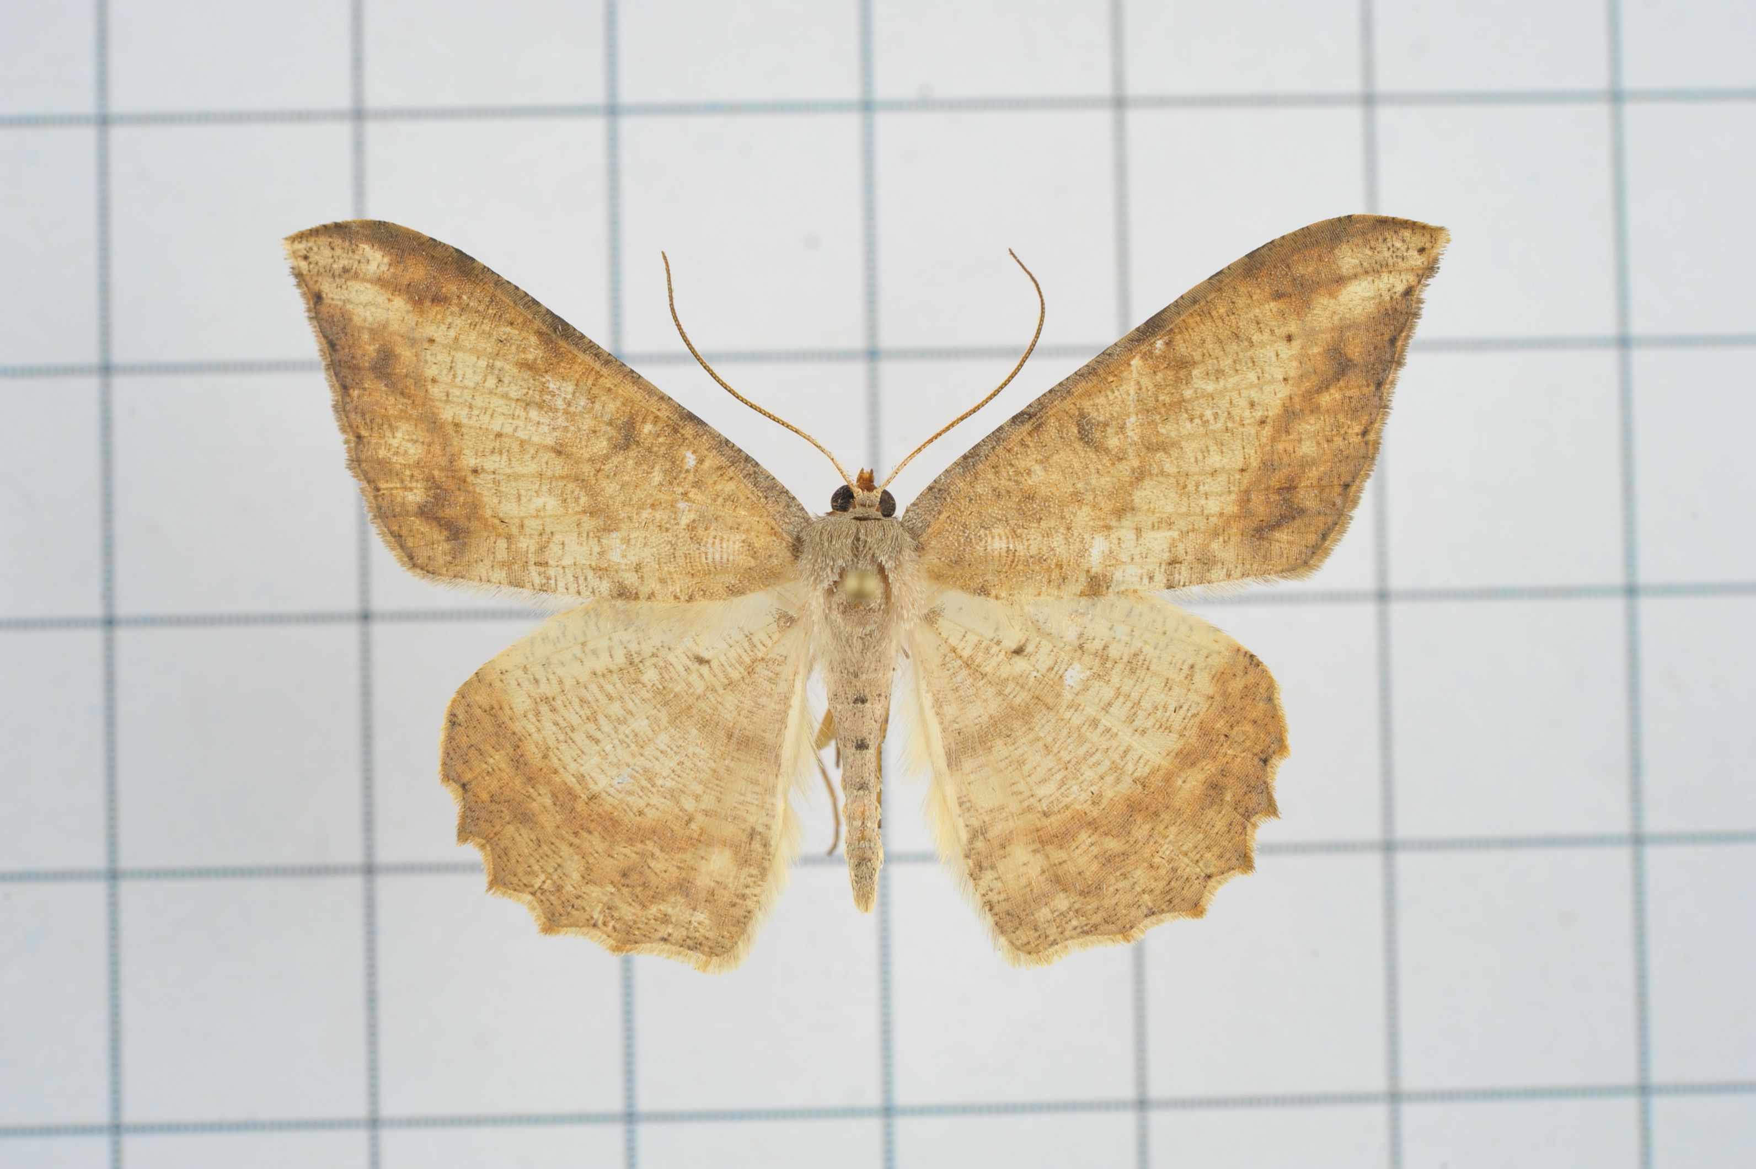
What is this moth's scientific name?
Luxiaria amasa amasa
